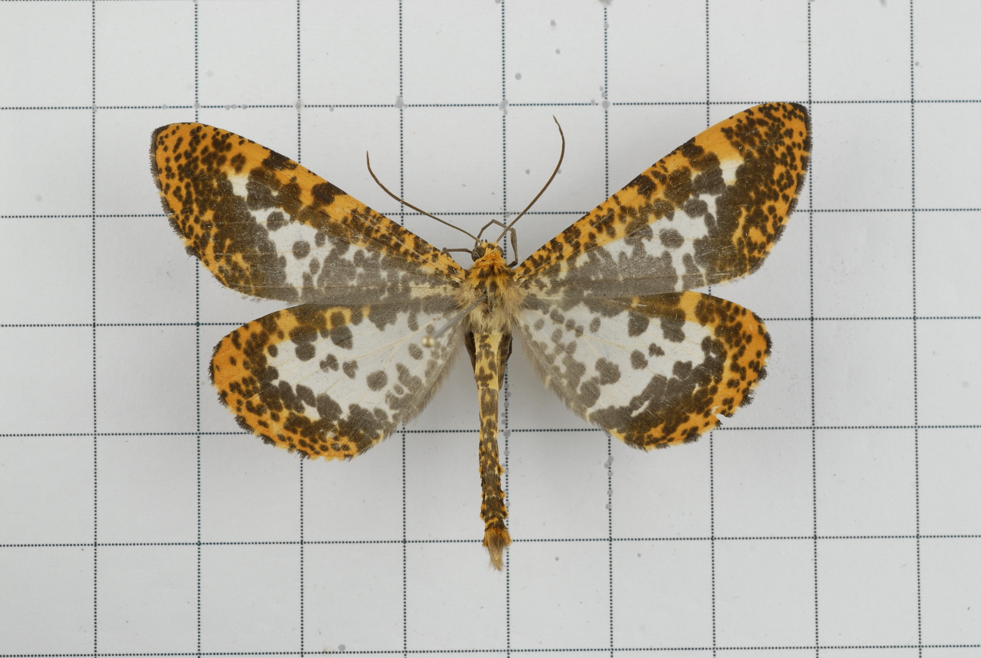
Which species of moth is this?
Epobeidia lucifera extranigricans
